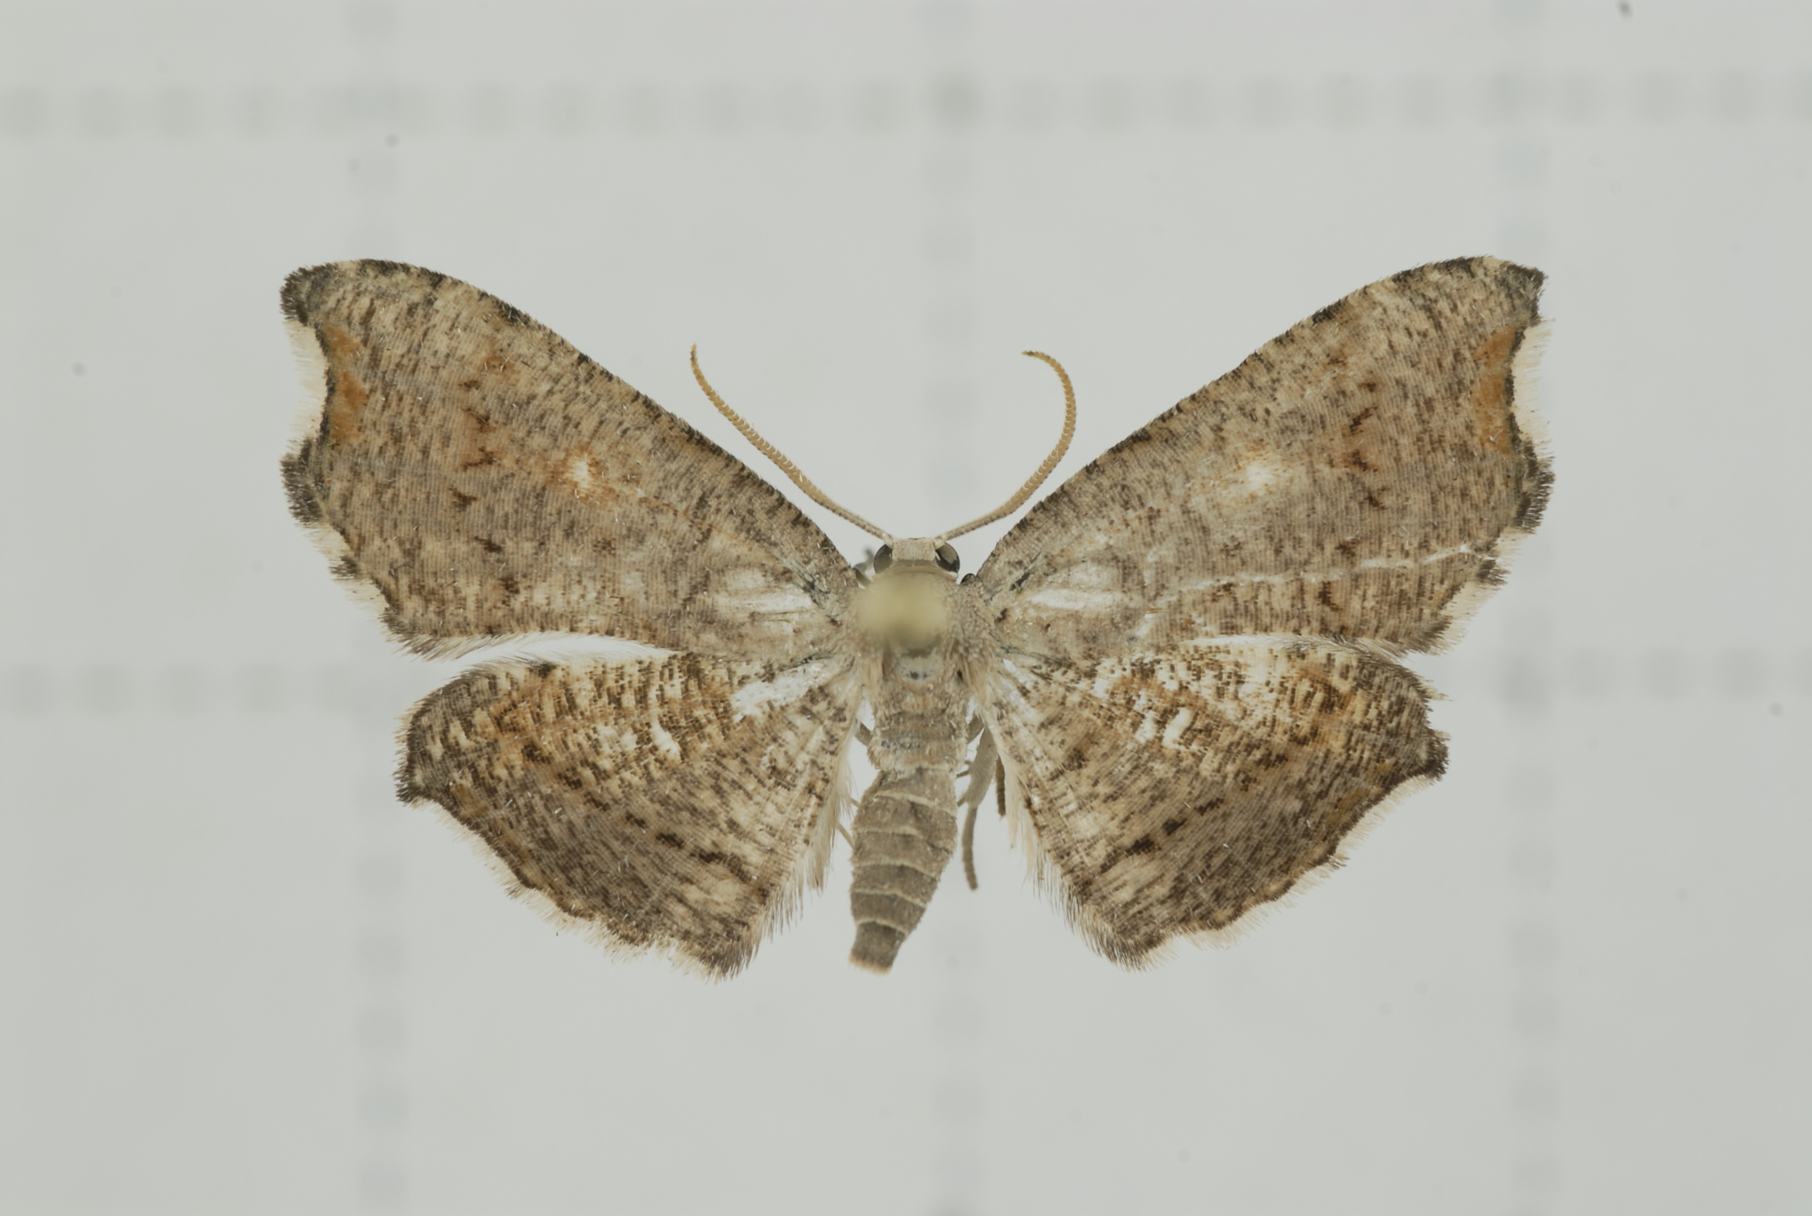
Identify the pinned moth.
Chundana emarginata
